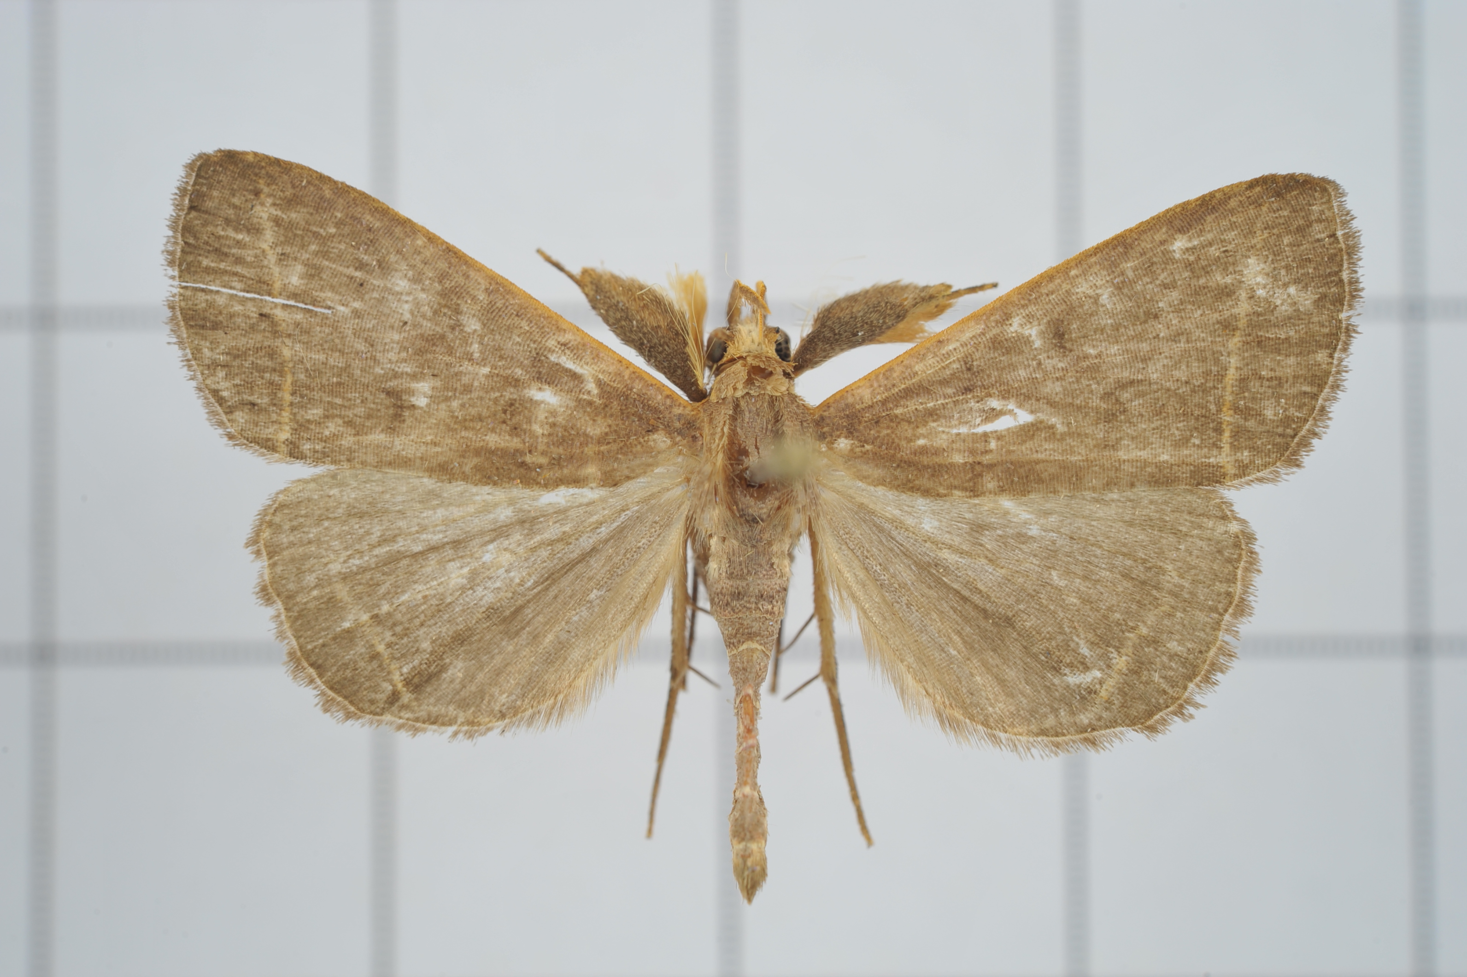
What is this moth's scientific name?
Simplicia niphona
